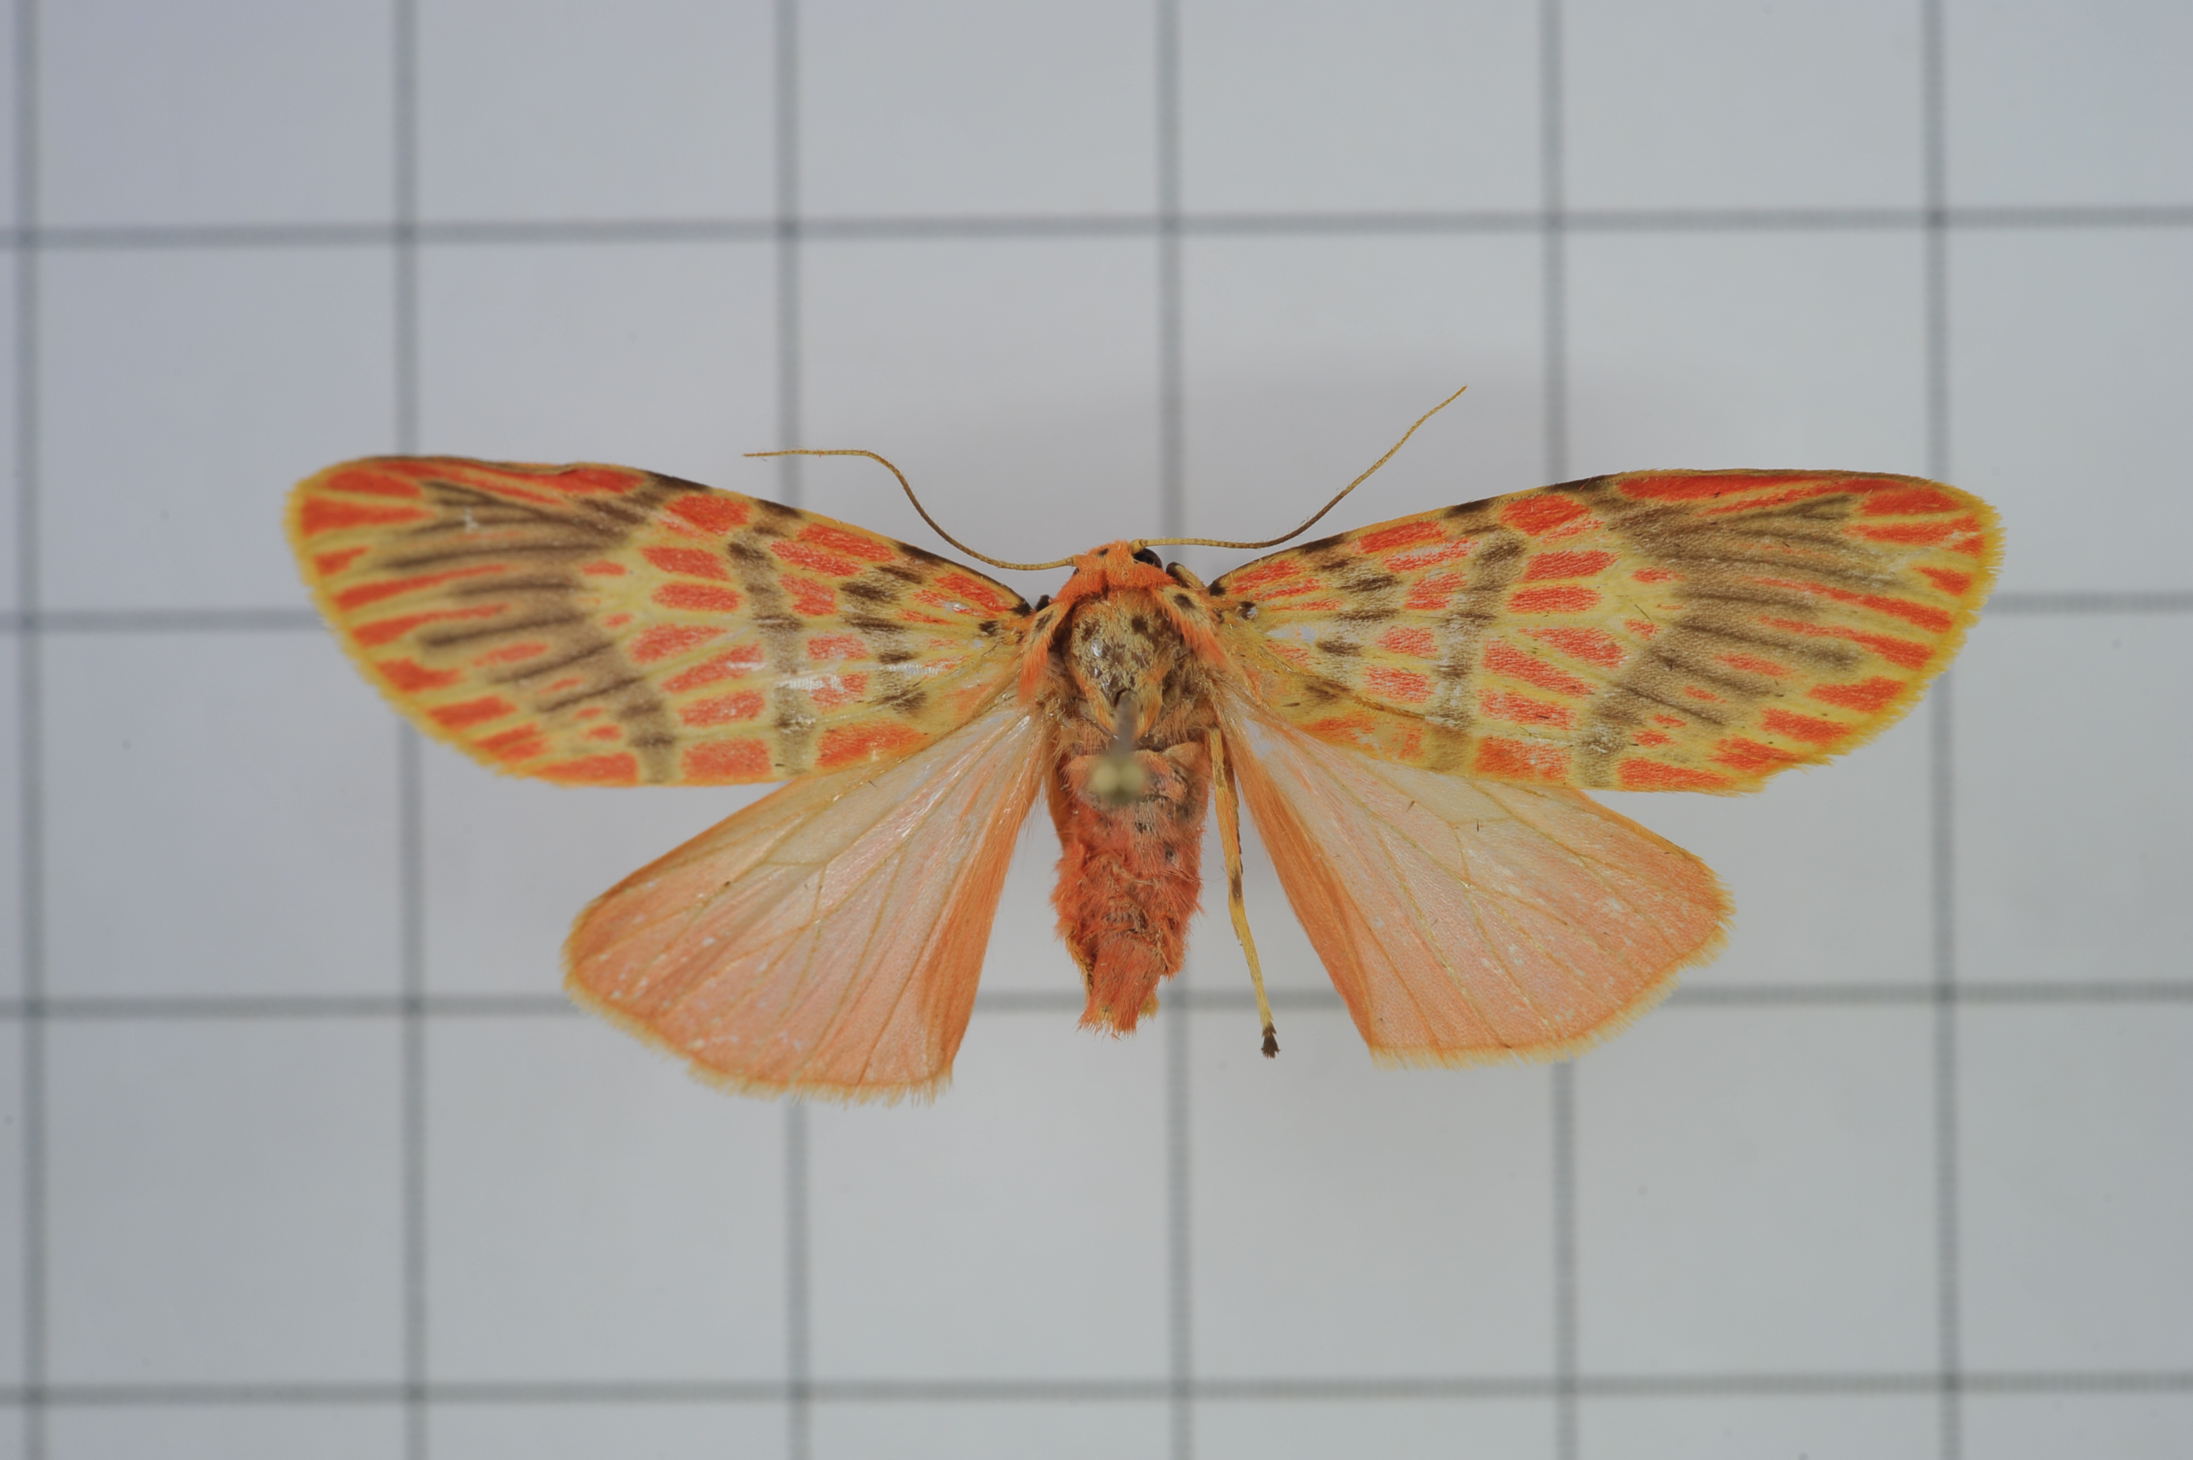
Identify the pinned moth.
Barsine sauteri
